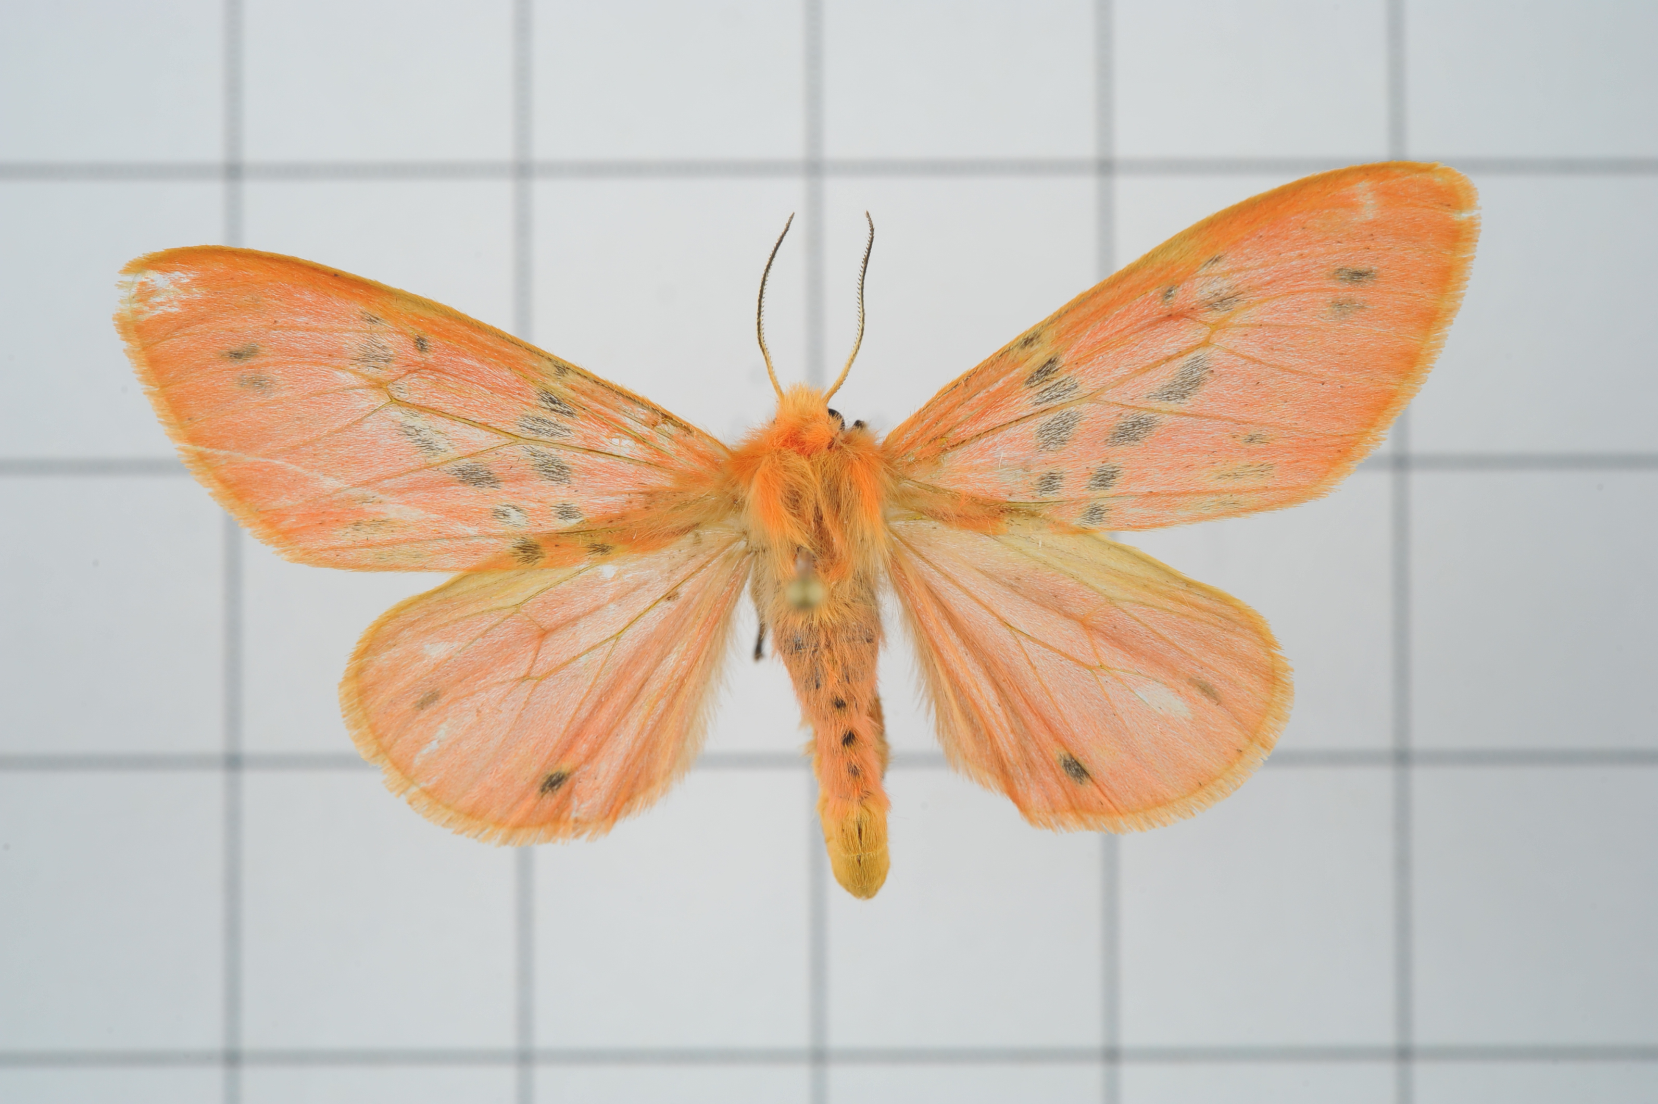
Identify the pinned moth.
Lemyra alikangensis
